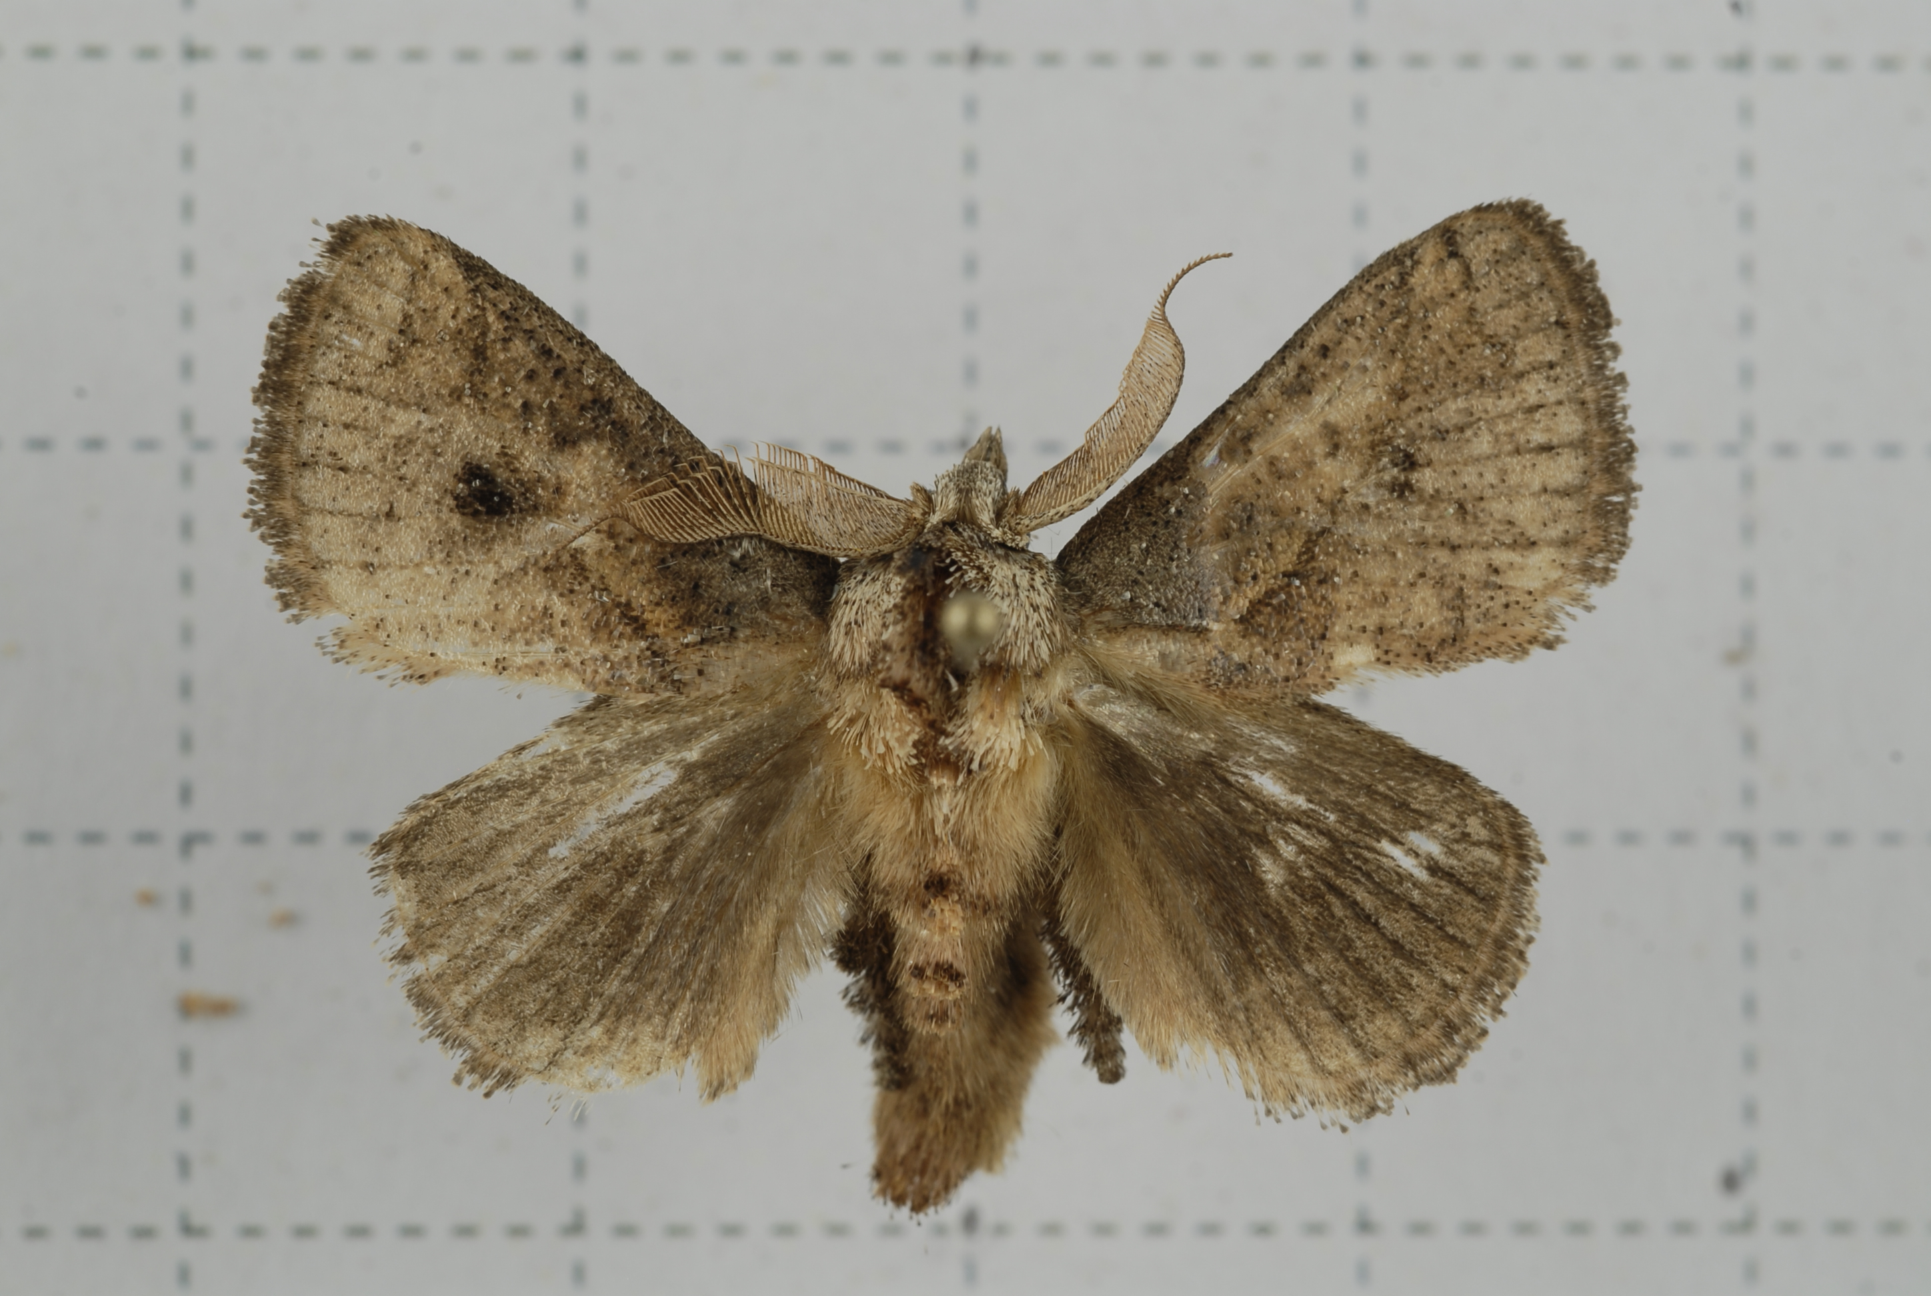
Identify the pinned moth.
Susica sinensis
